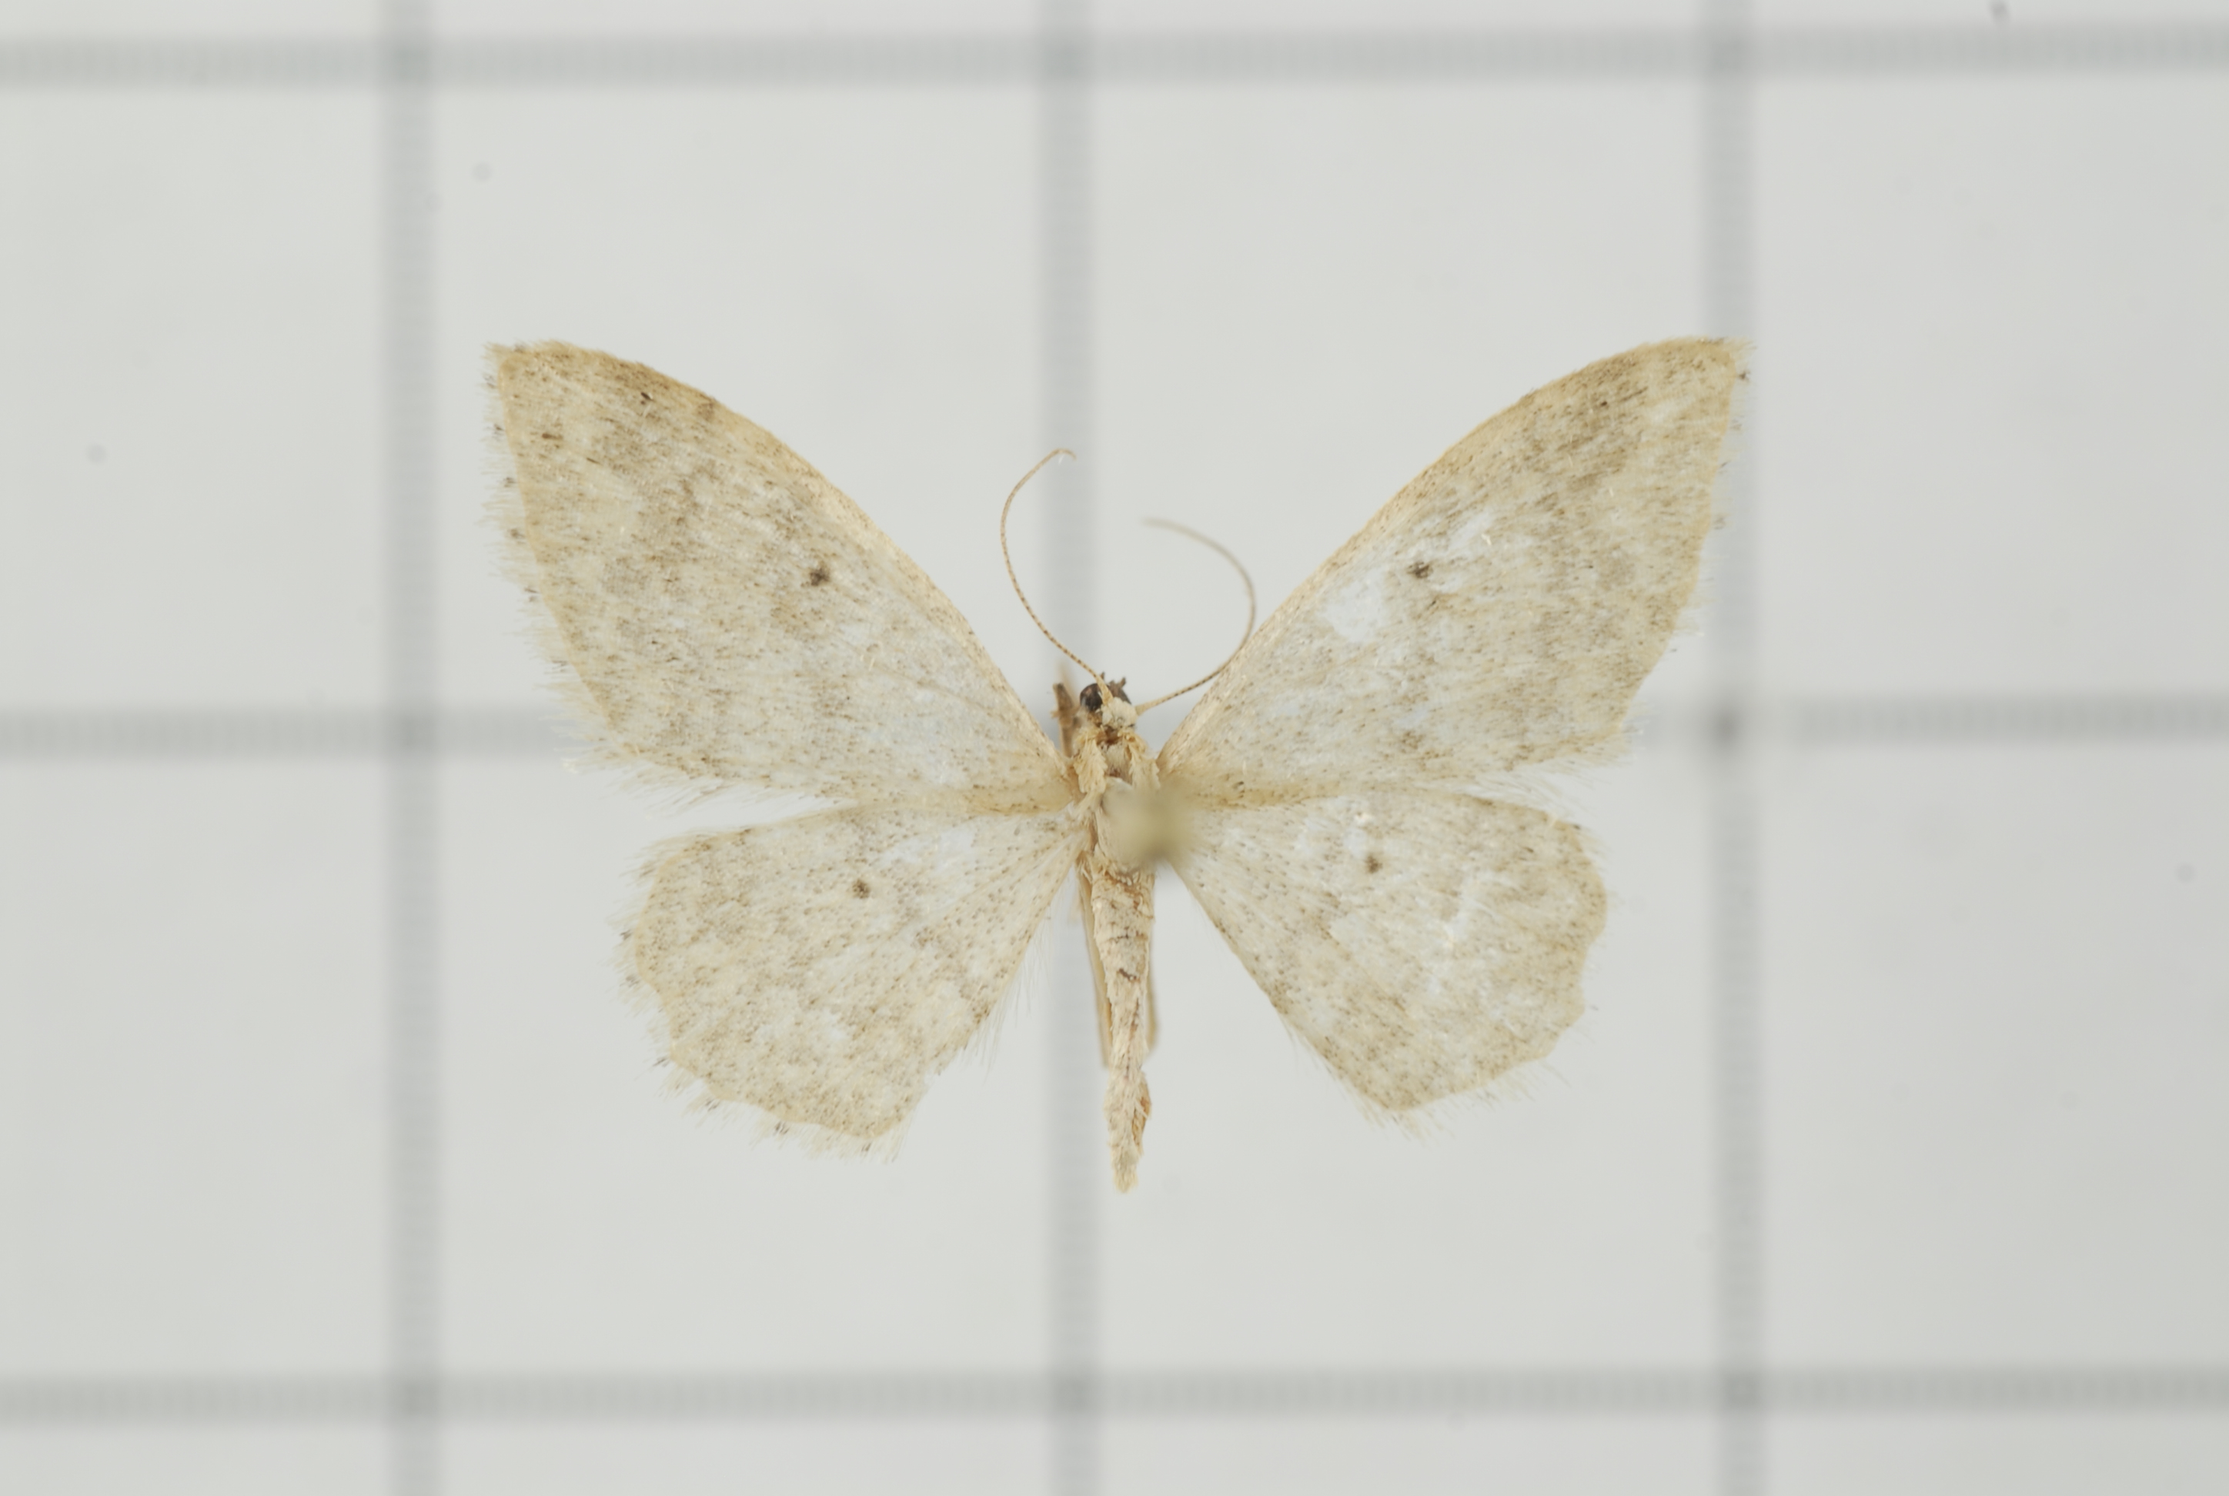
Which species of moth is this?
Idaea taiwana
